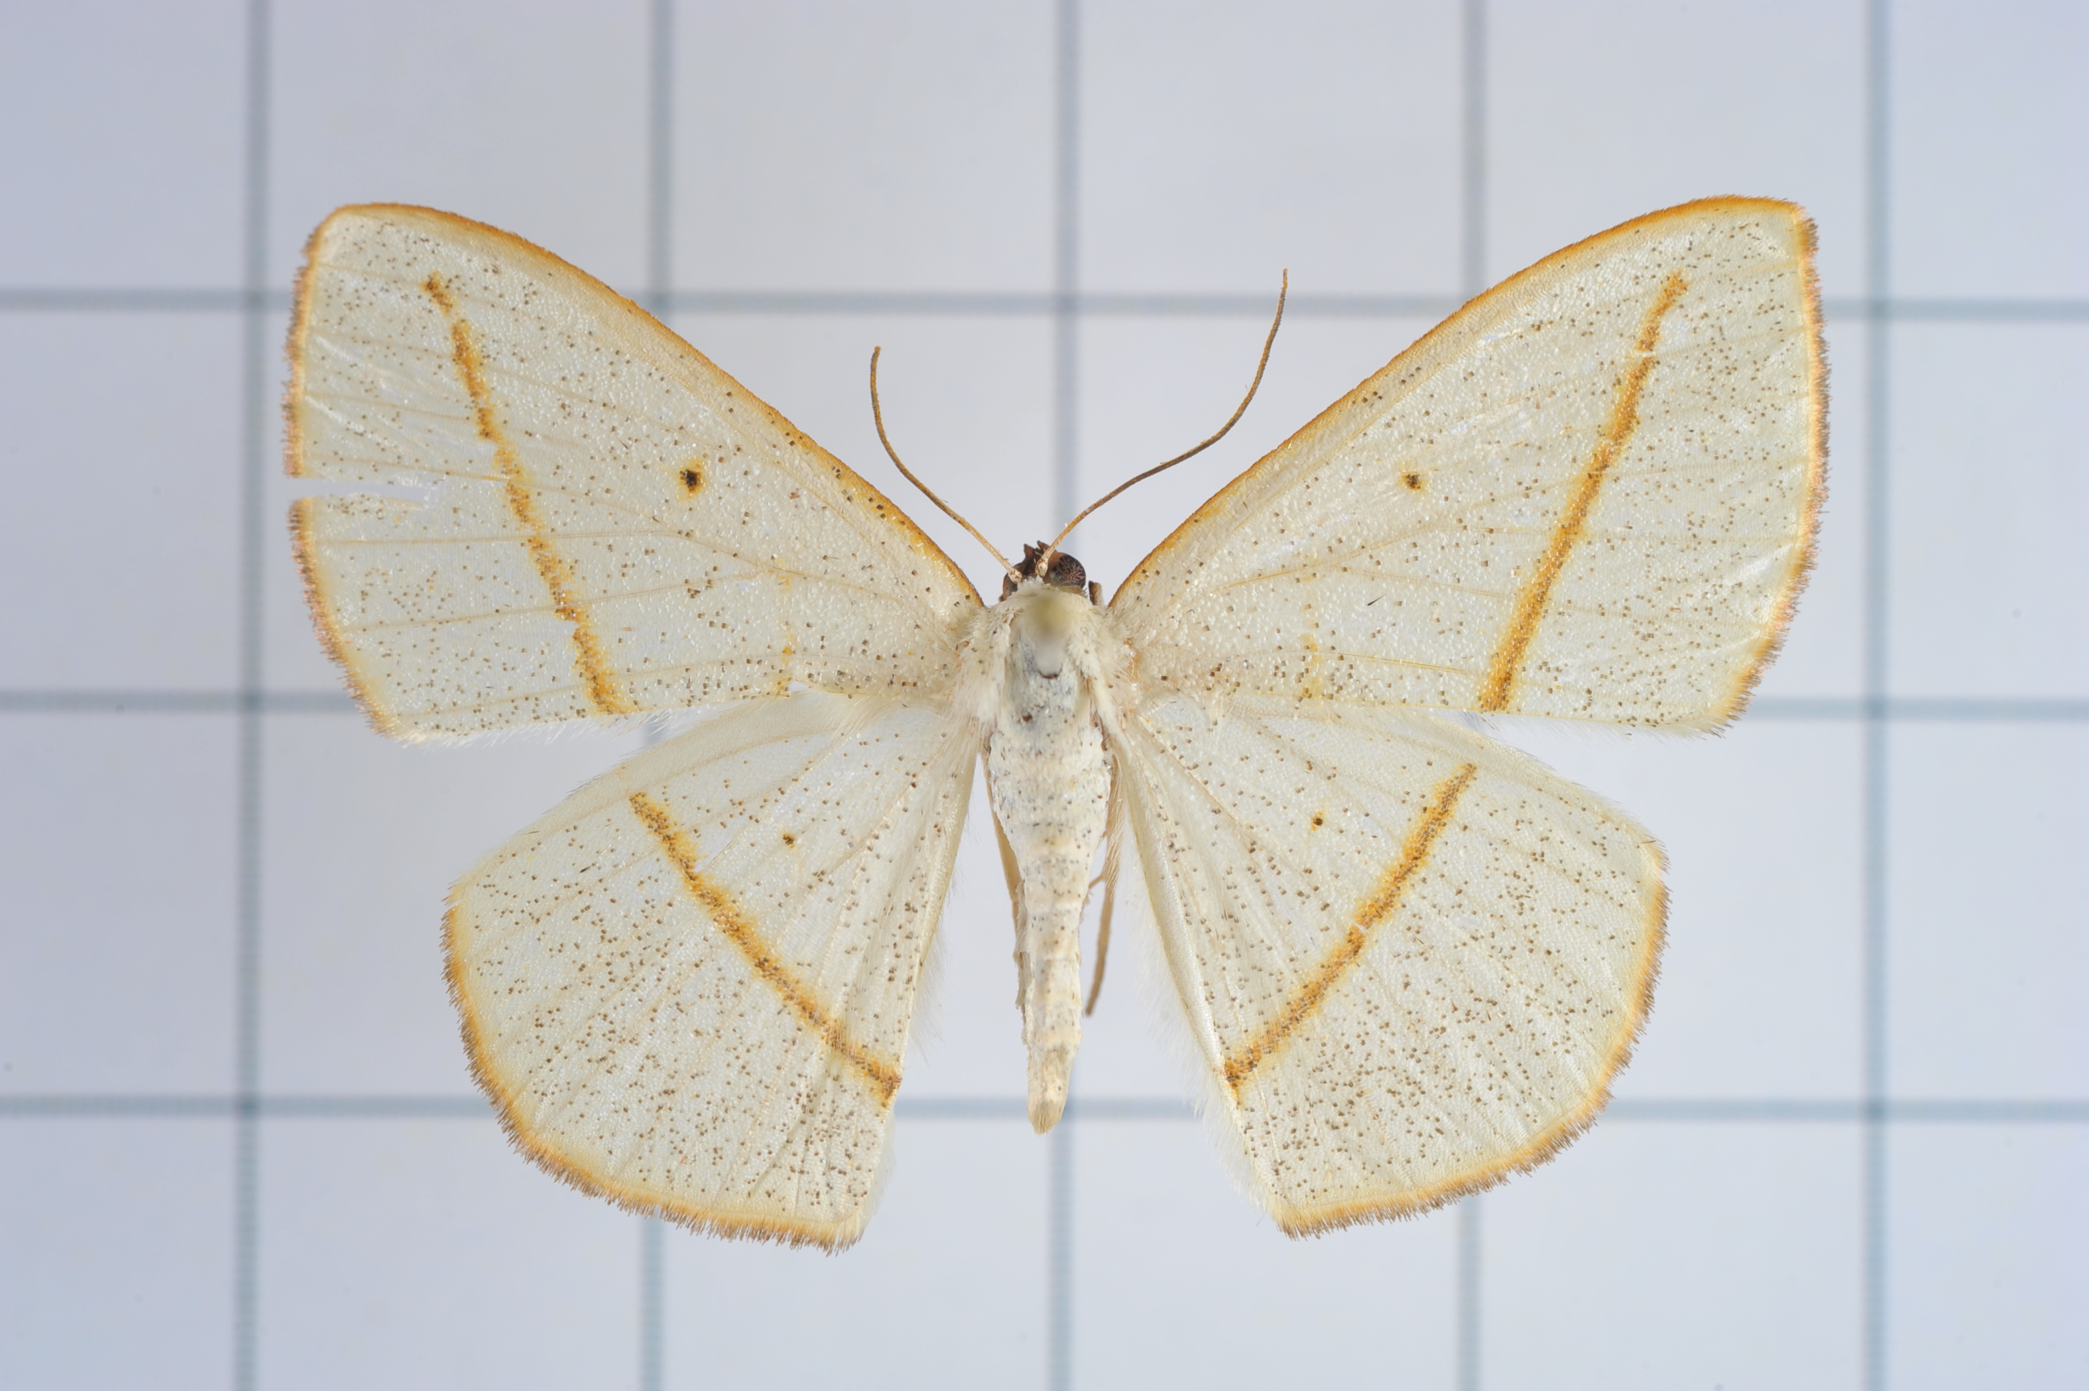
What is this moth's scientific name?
Lomographa inamata
